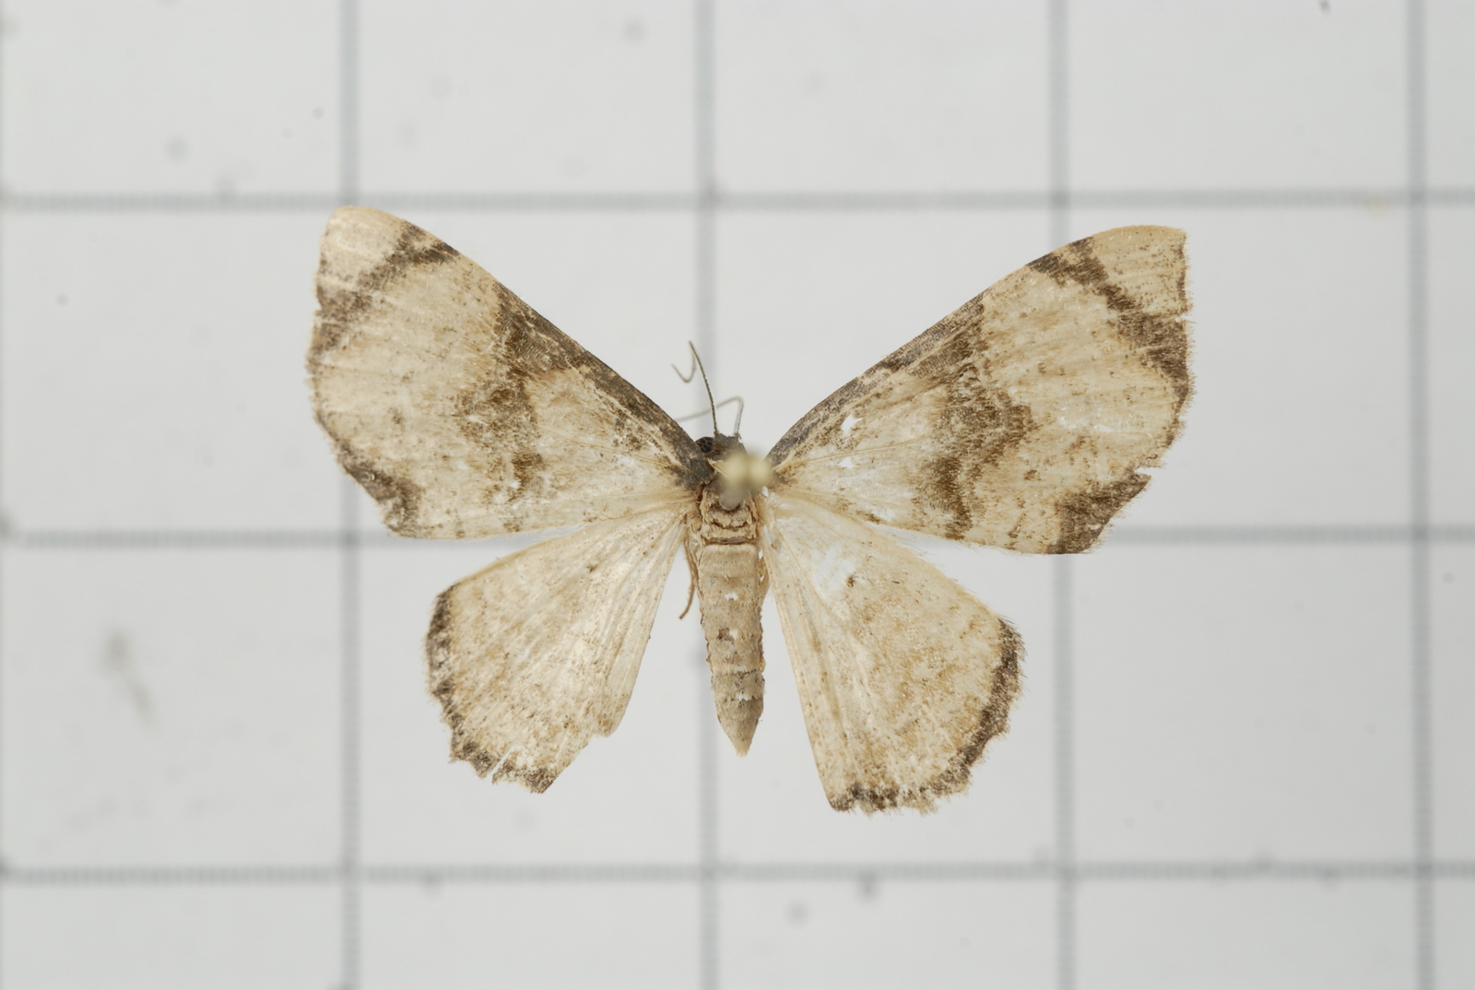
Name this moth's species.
Chalyboclydon marginata
